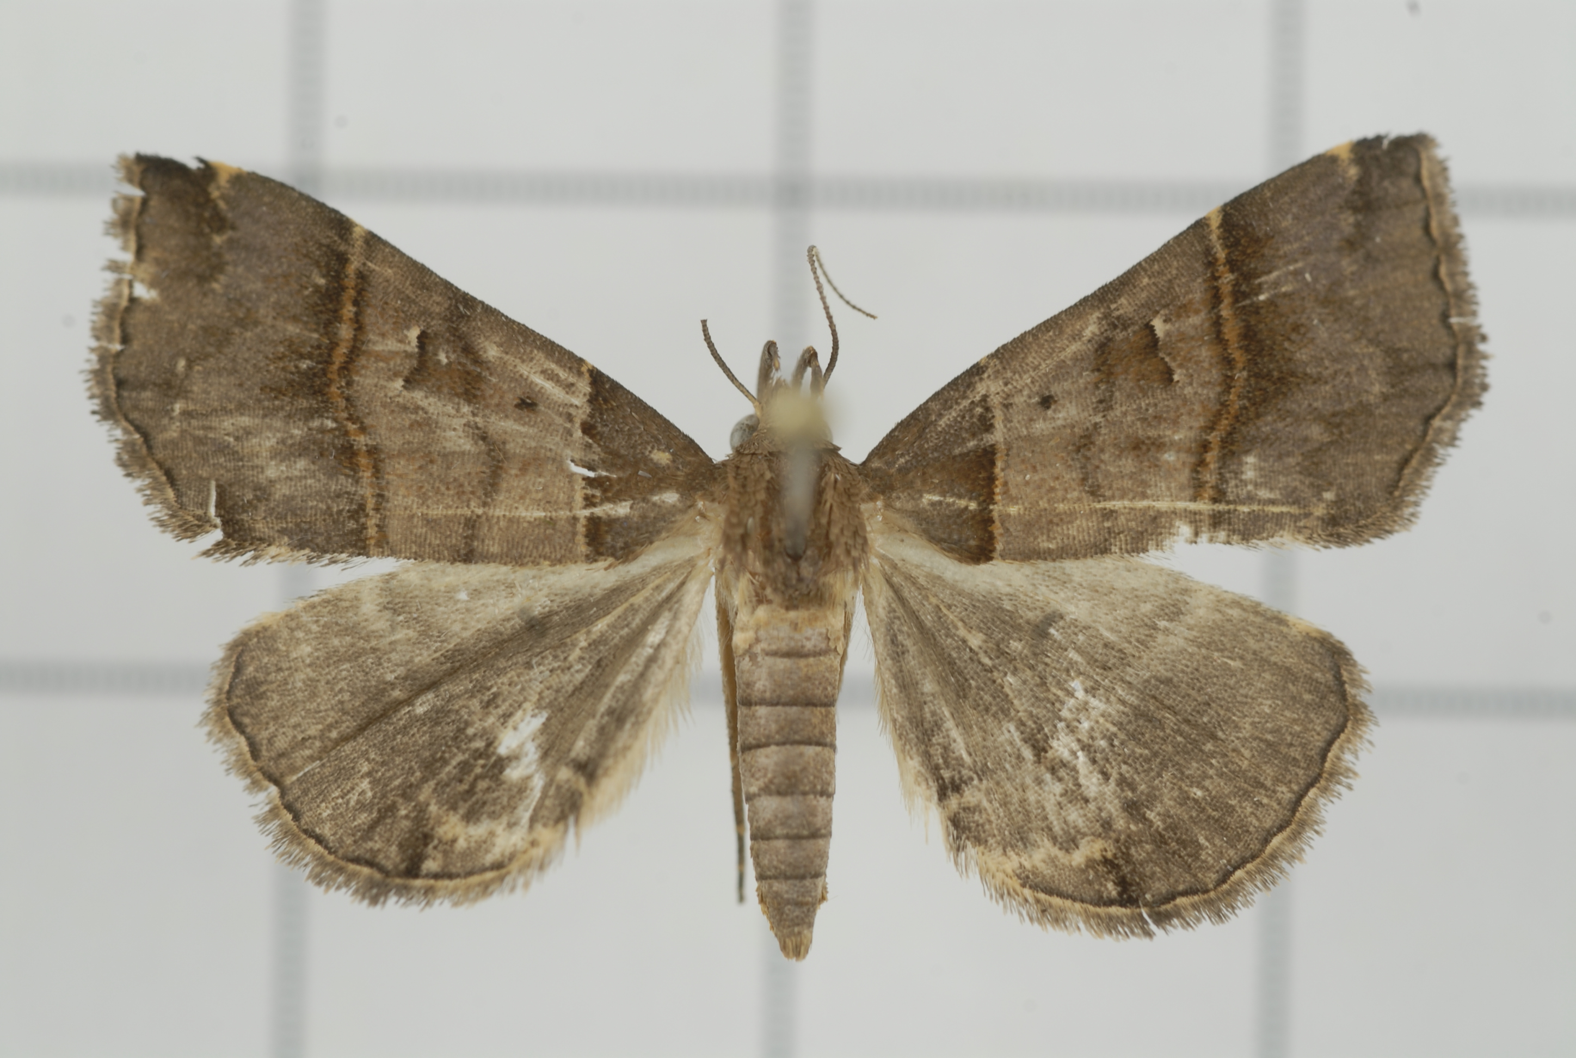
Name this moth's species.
Bertula kosemponica
